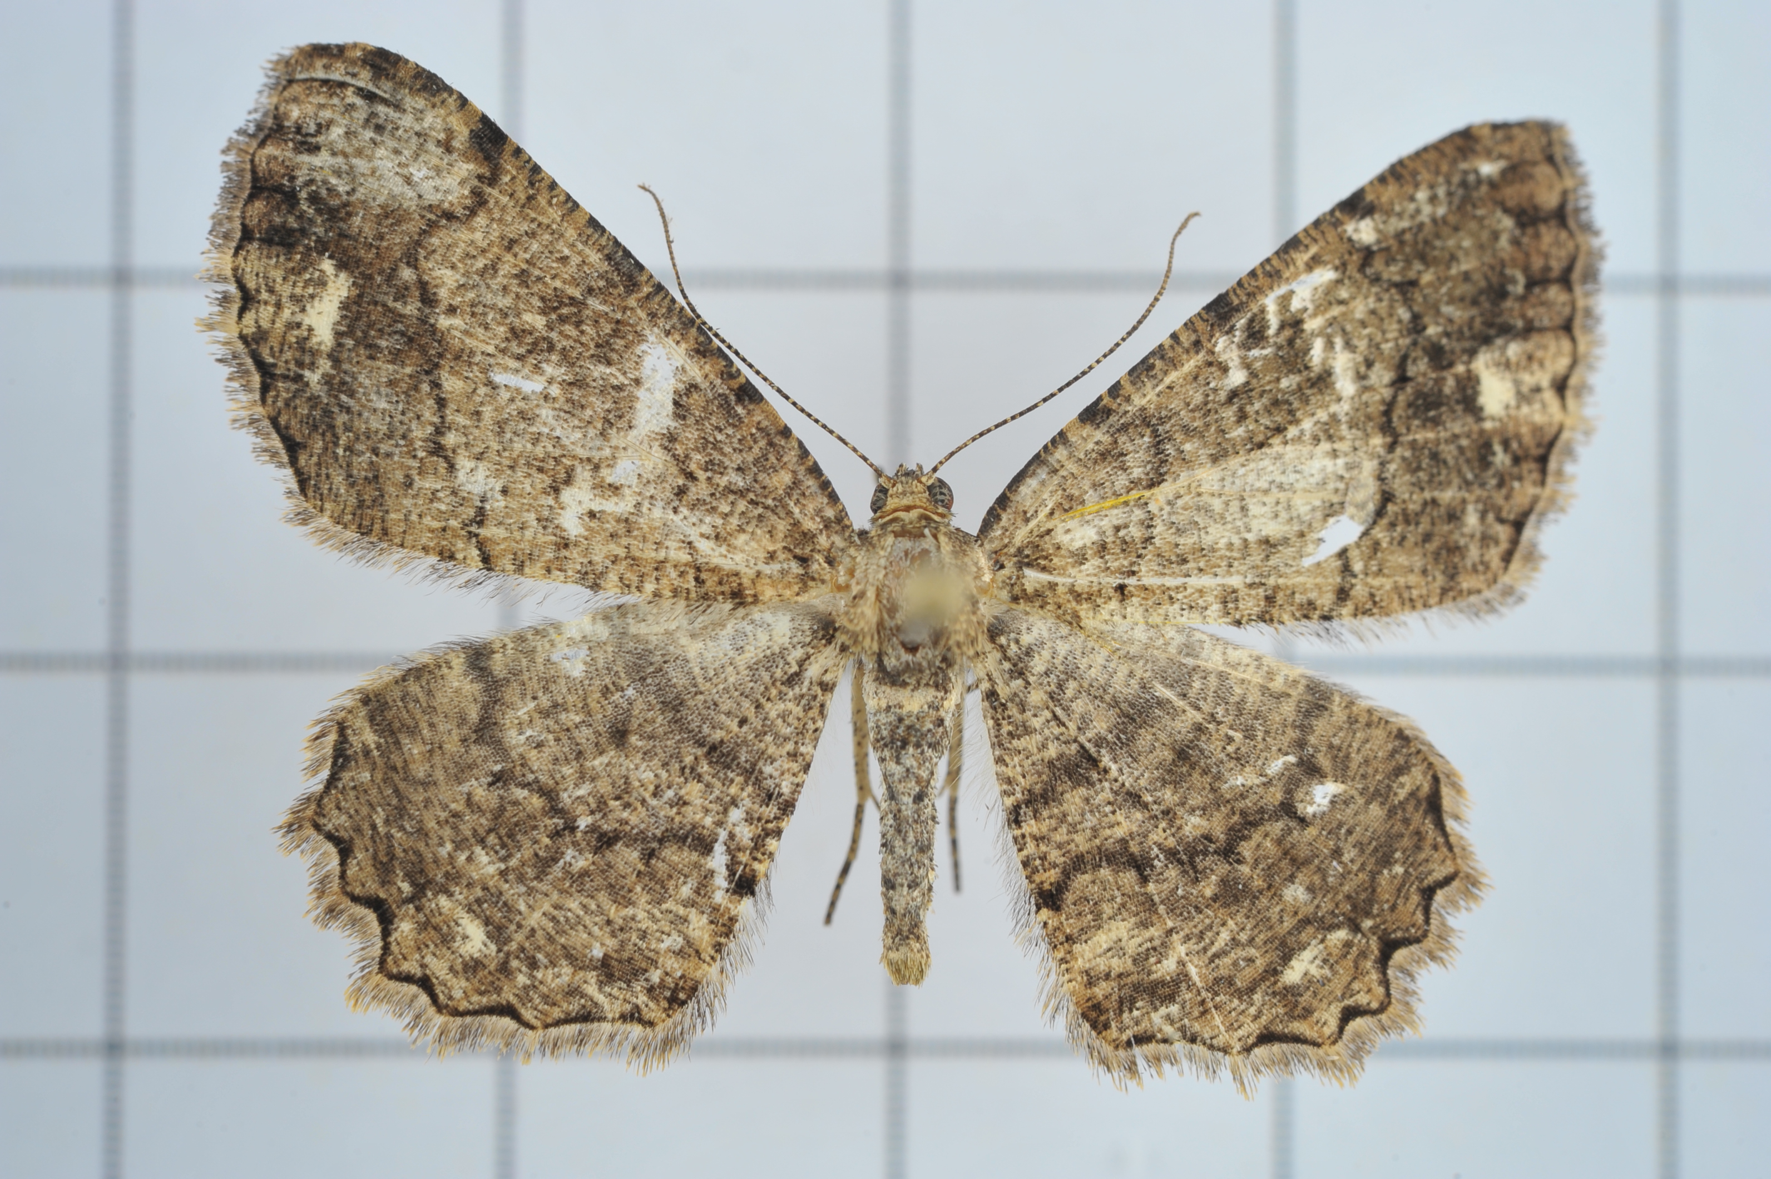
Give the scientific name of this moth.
Uliura infausta
